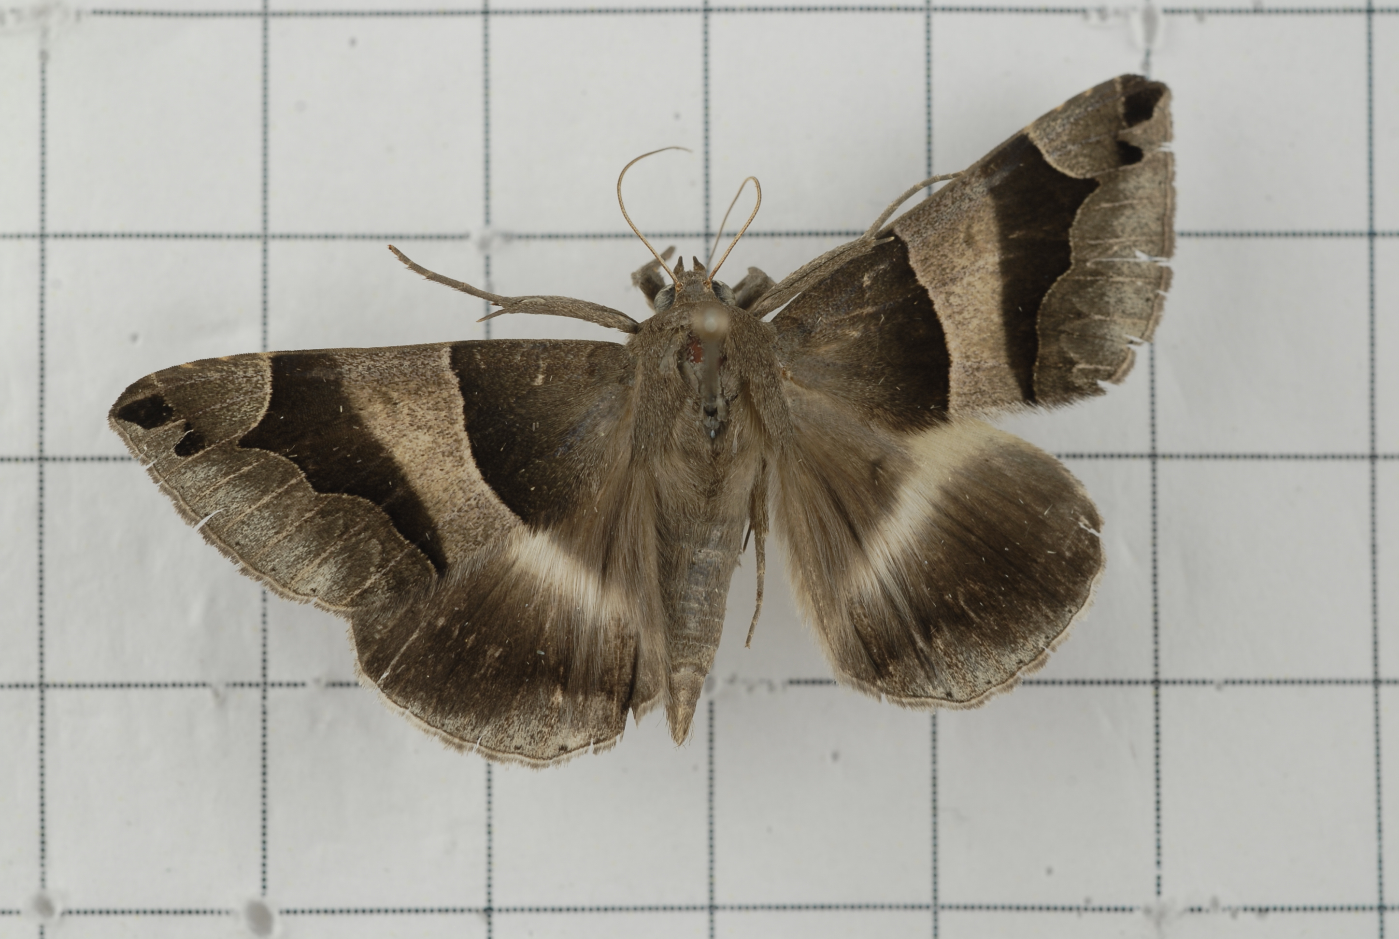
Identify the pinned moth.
Parallelia stuposa
